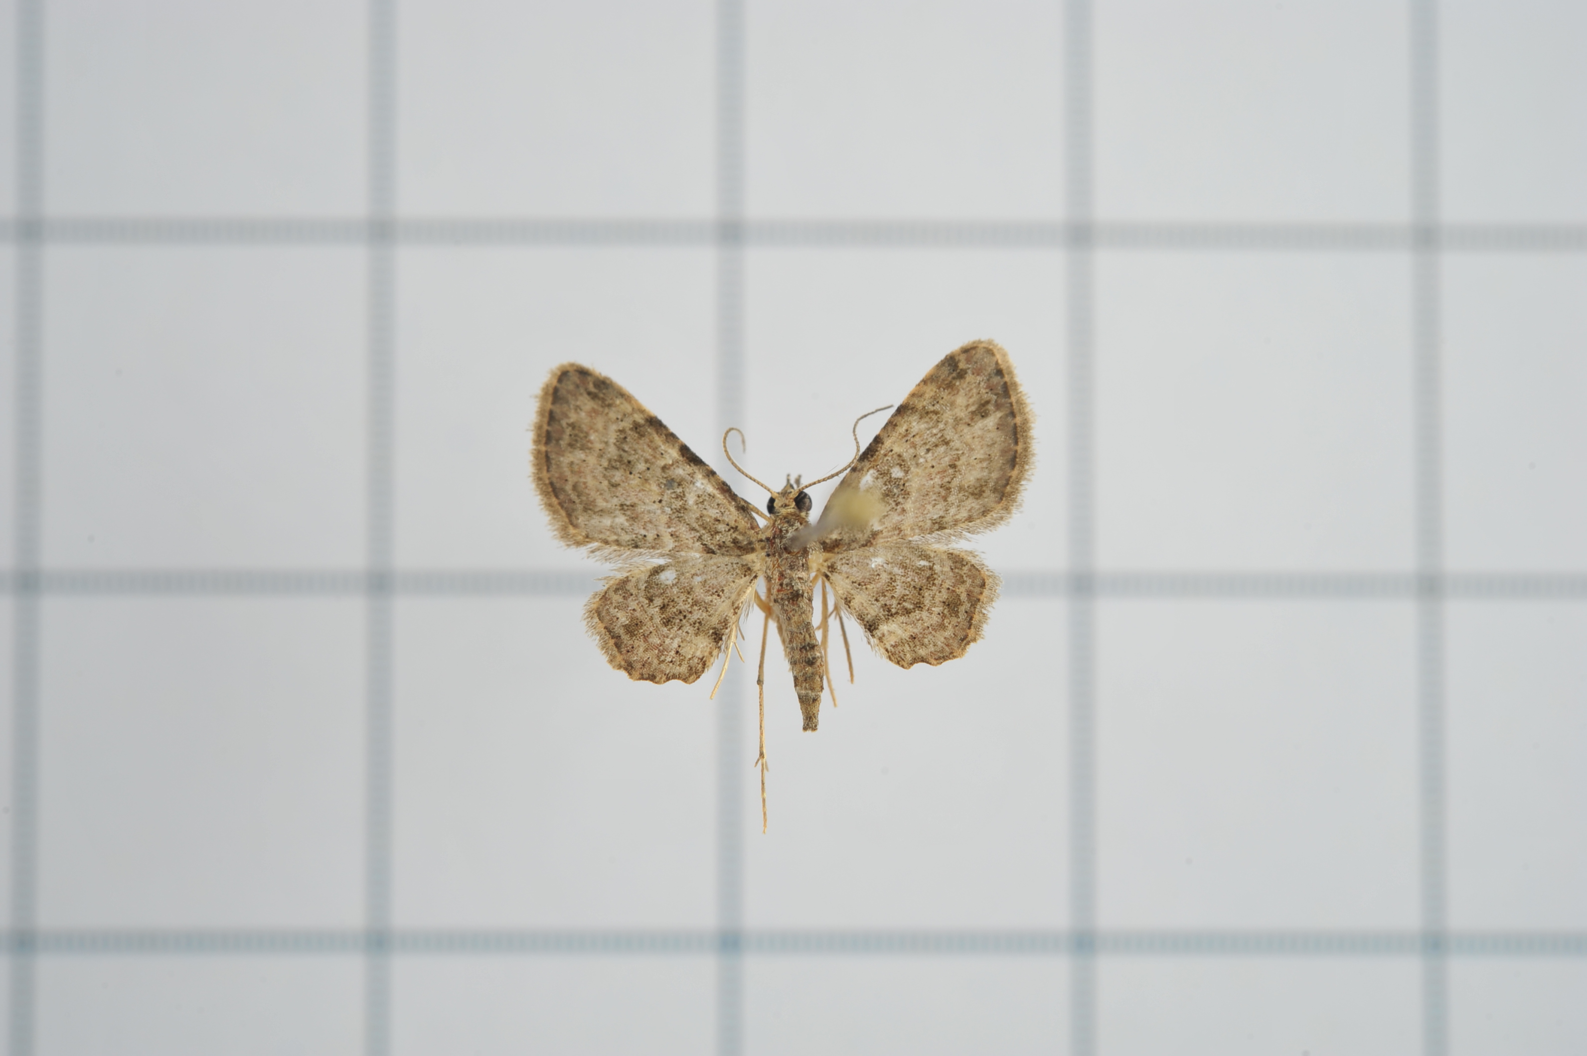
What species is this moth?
Calluga costalis
